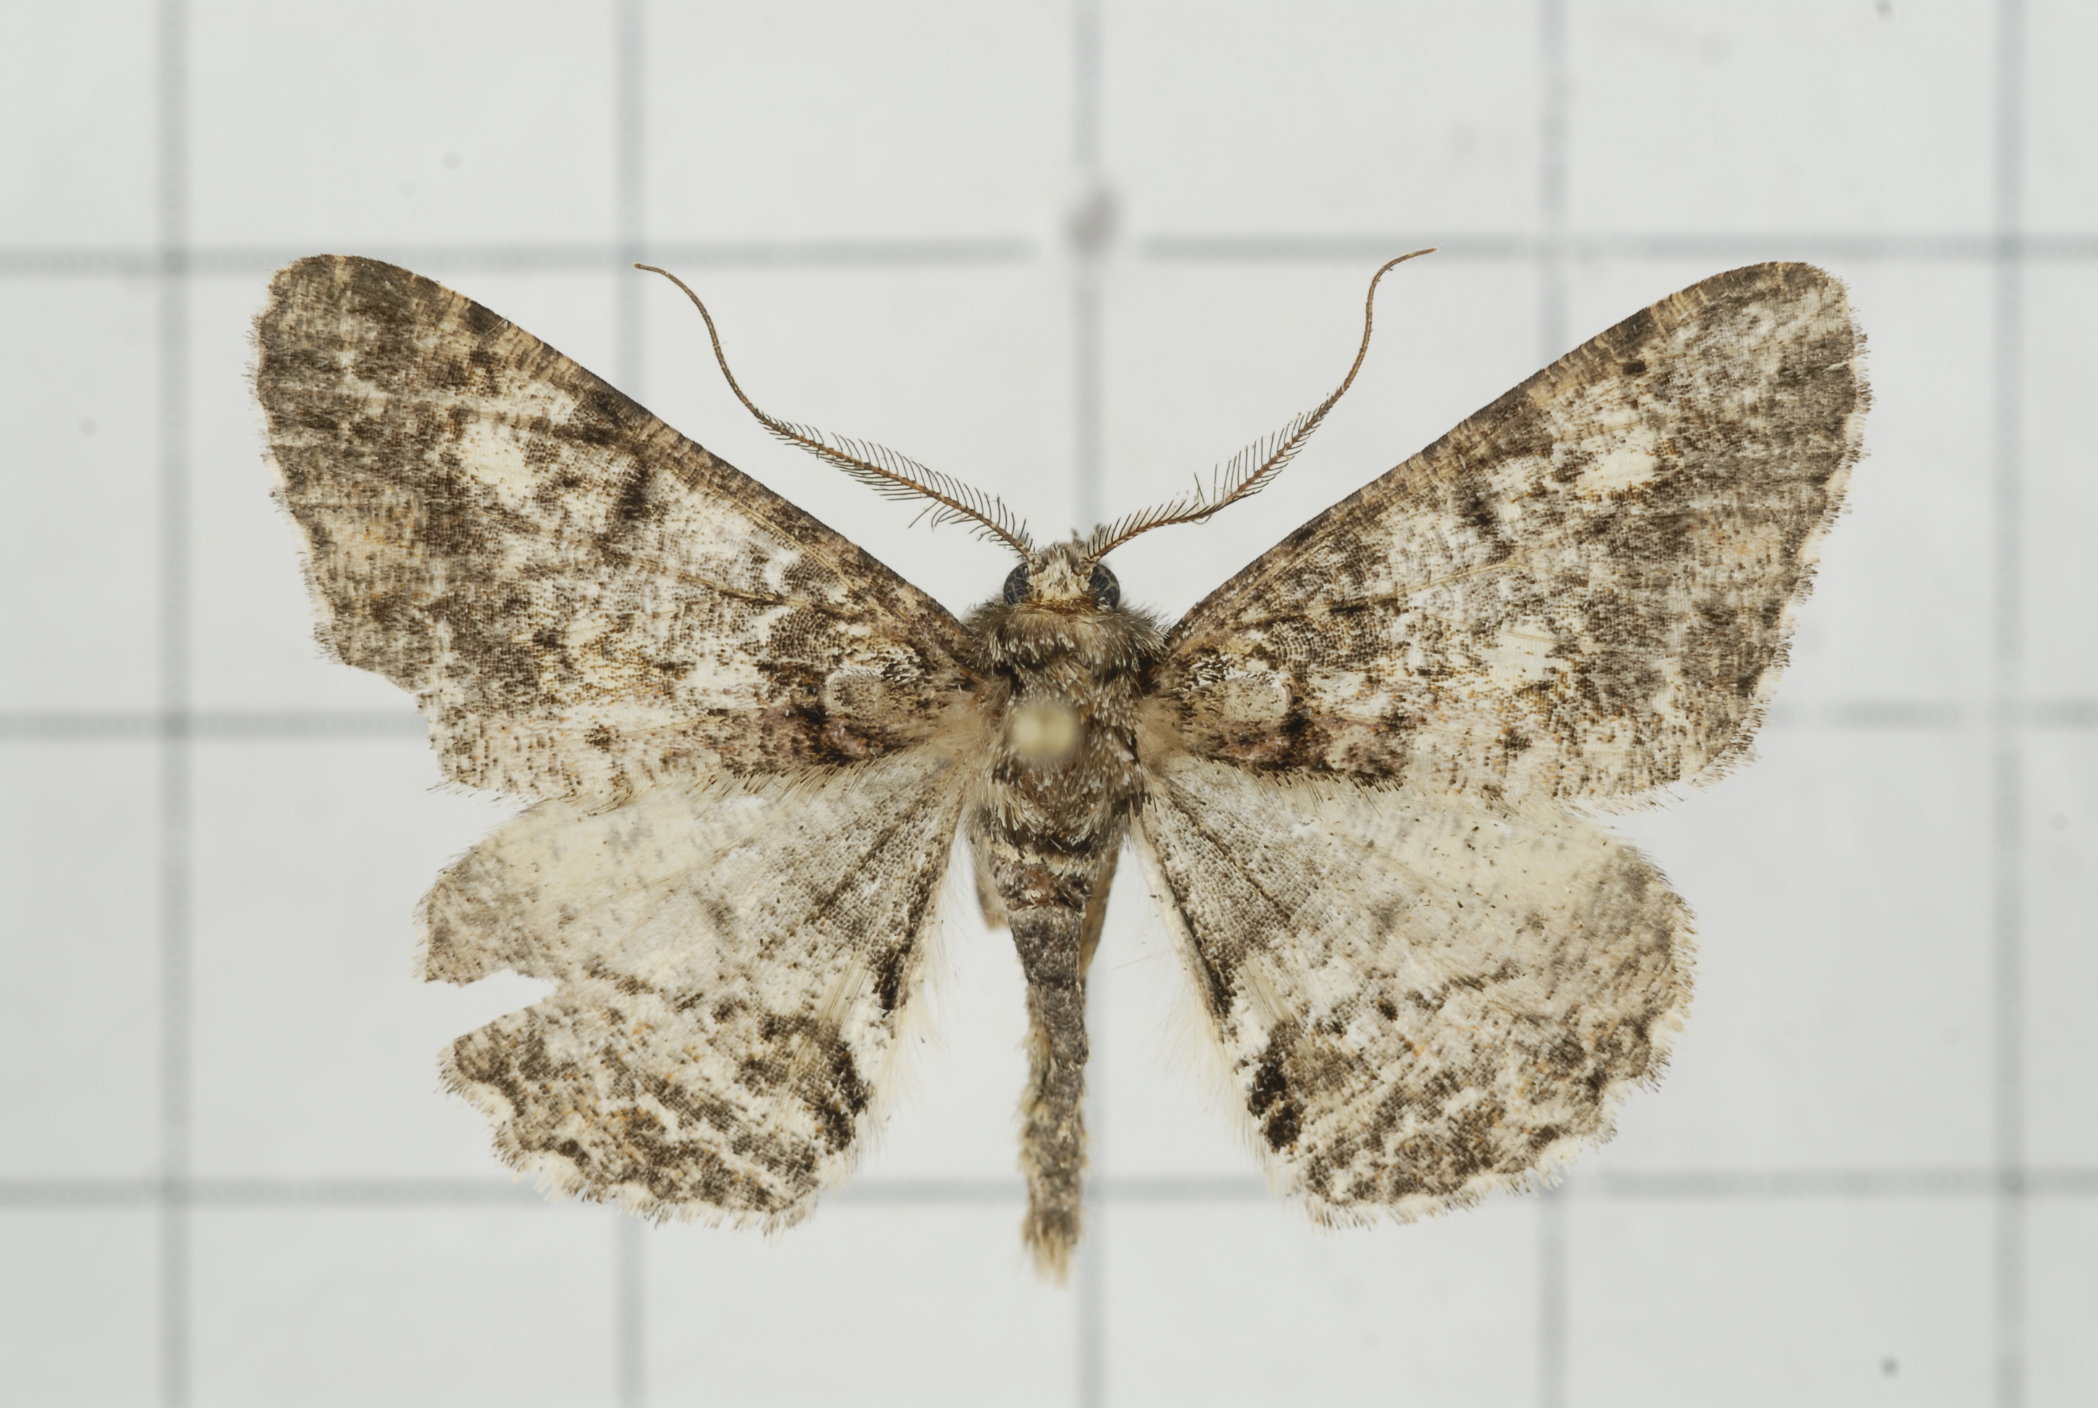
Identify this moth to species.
Alcis taiwanovariegata
